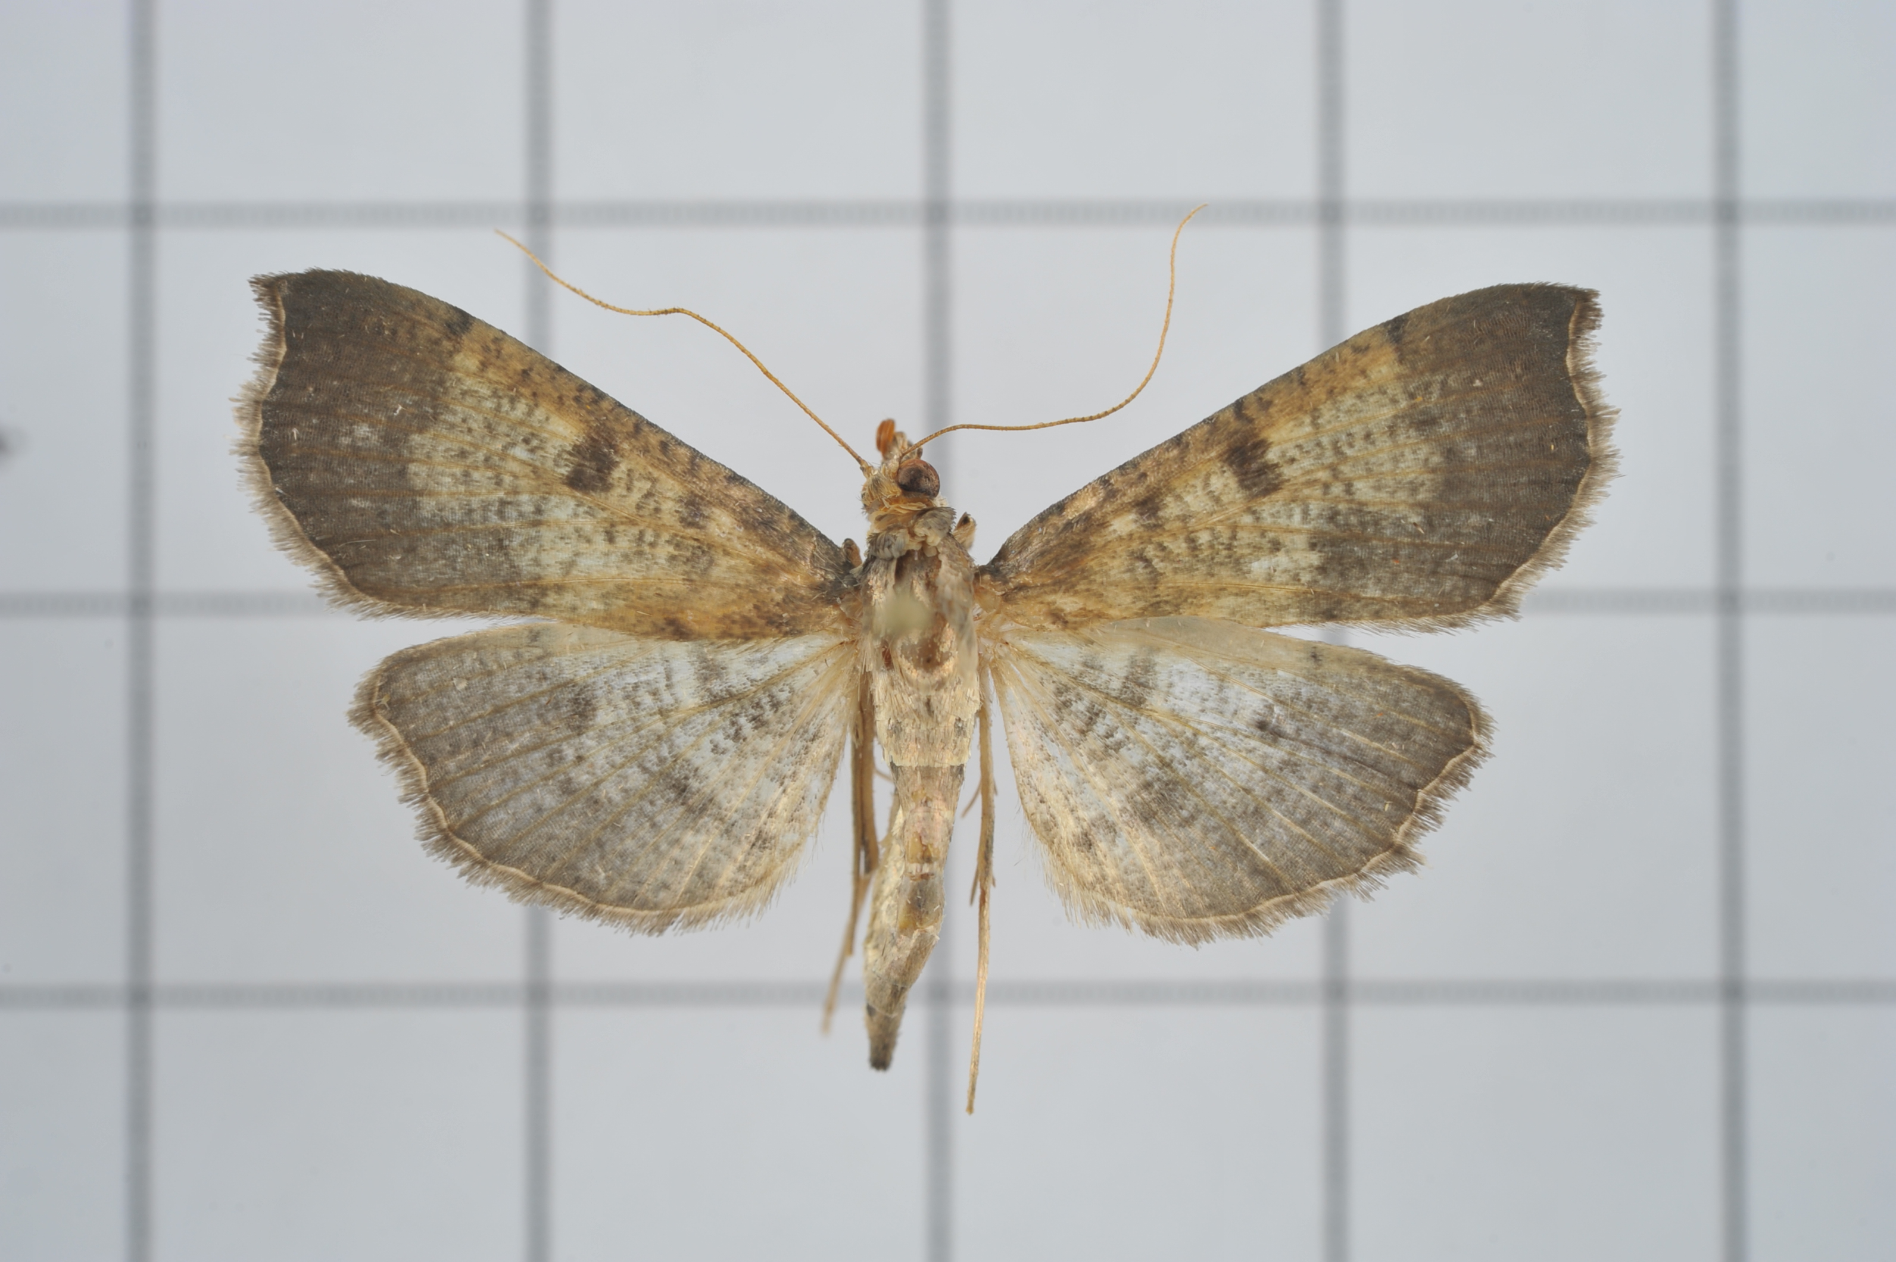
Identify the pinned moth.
Ceratarcha umbrosa
